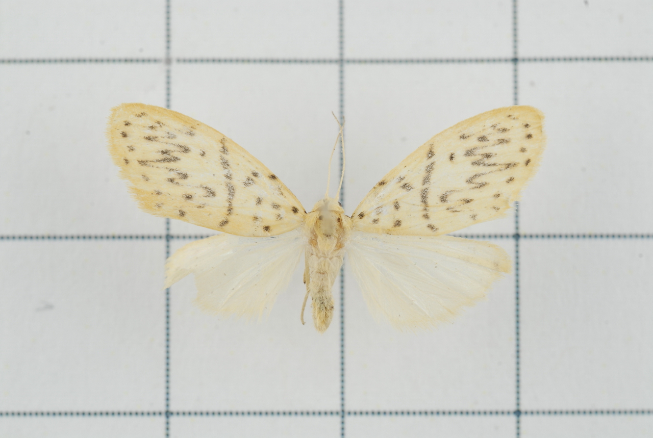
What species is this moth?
Huangilene alikangiae alikangiae
